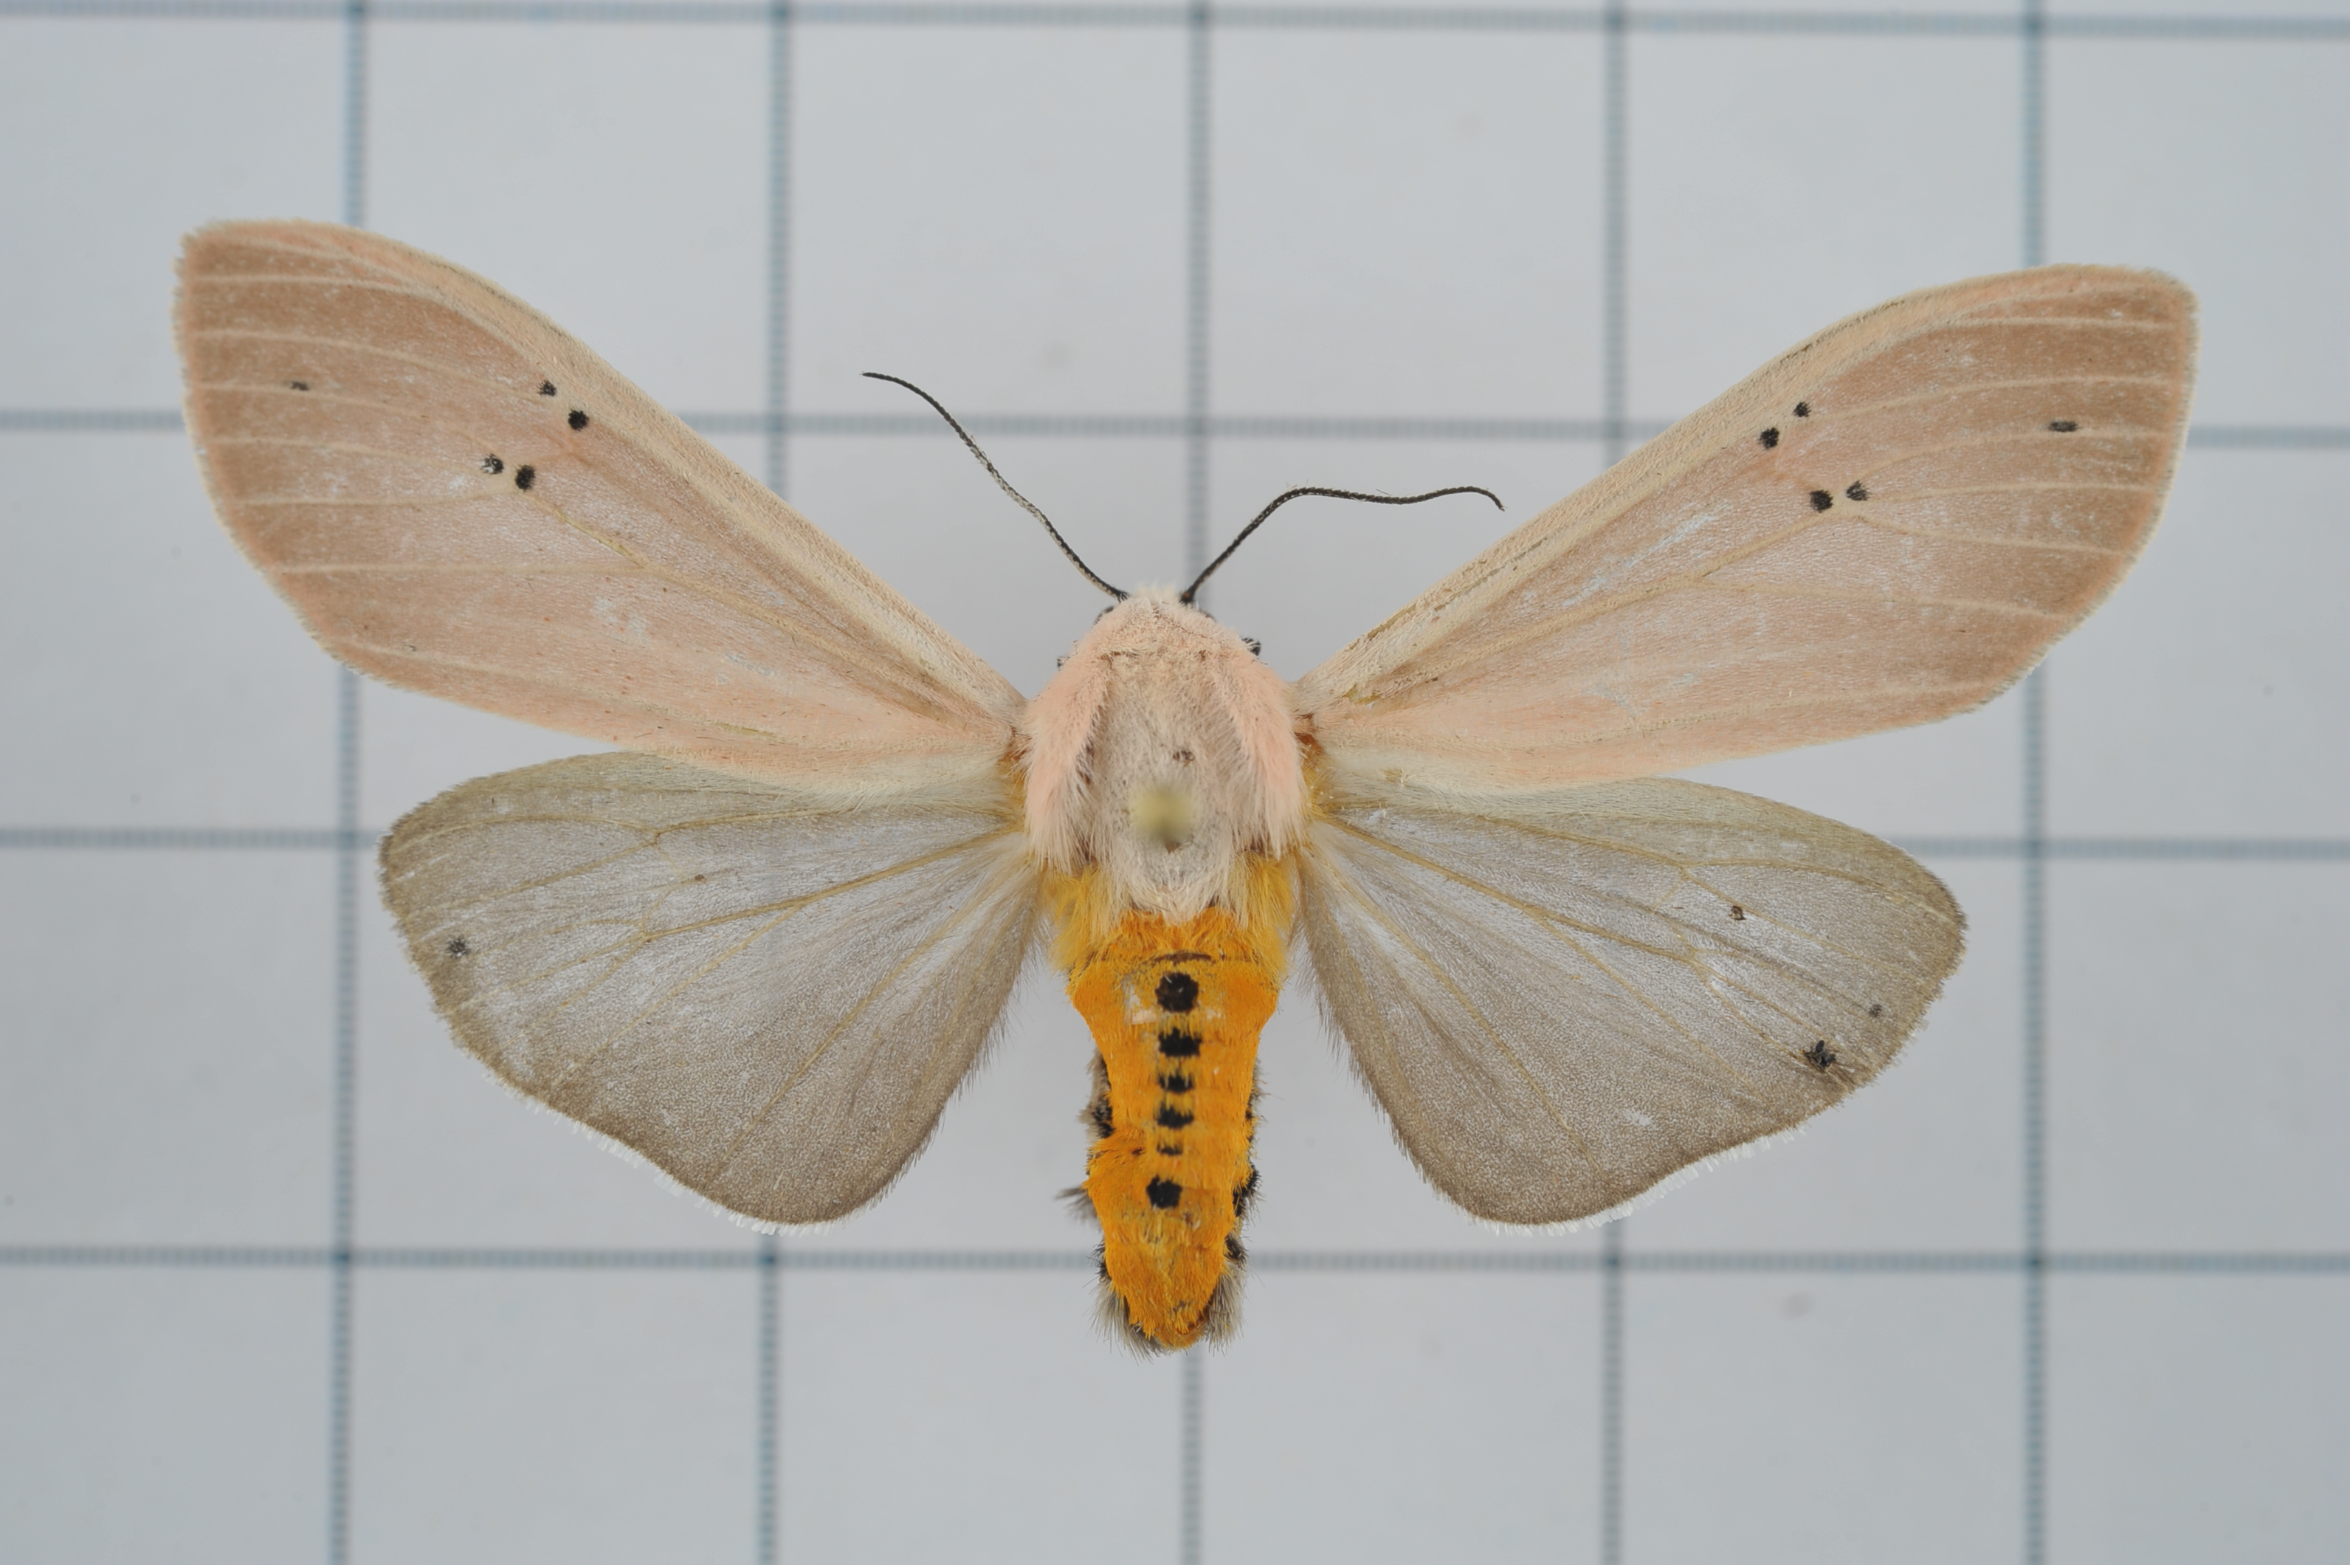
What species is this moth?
Creatonotos transiens koni
